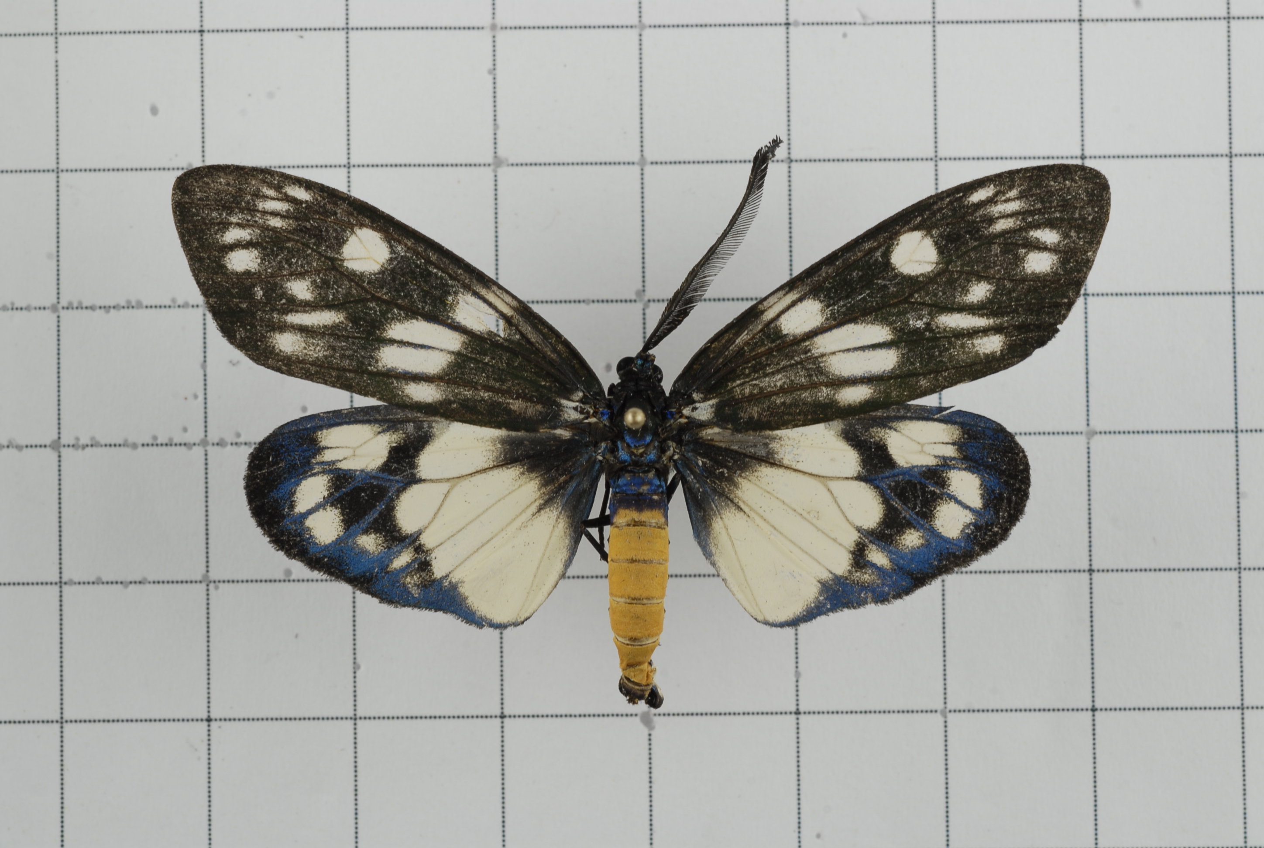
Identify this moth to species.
Eterusia aedea formosana
